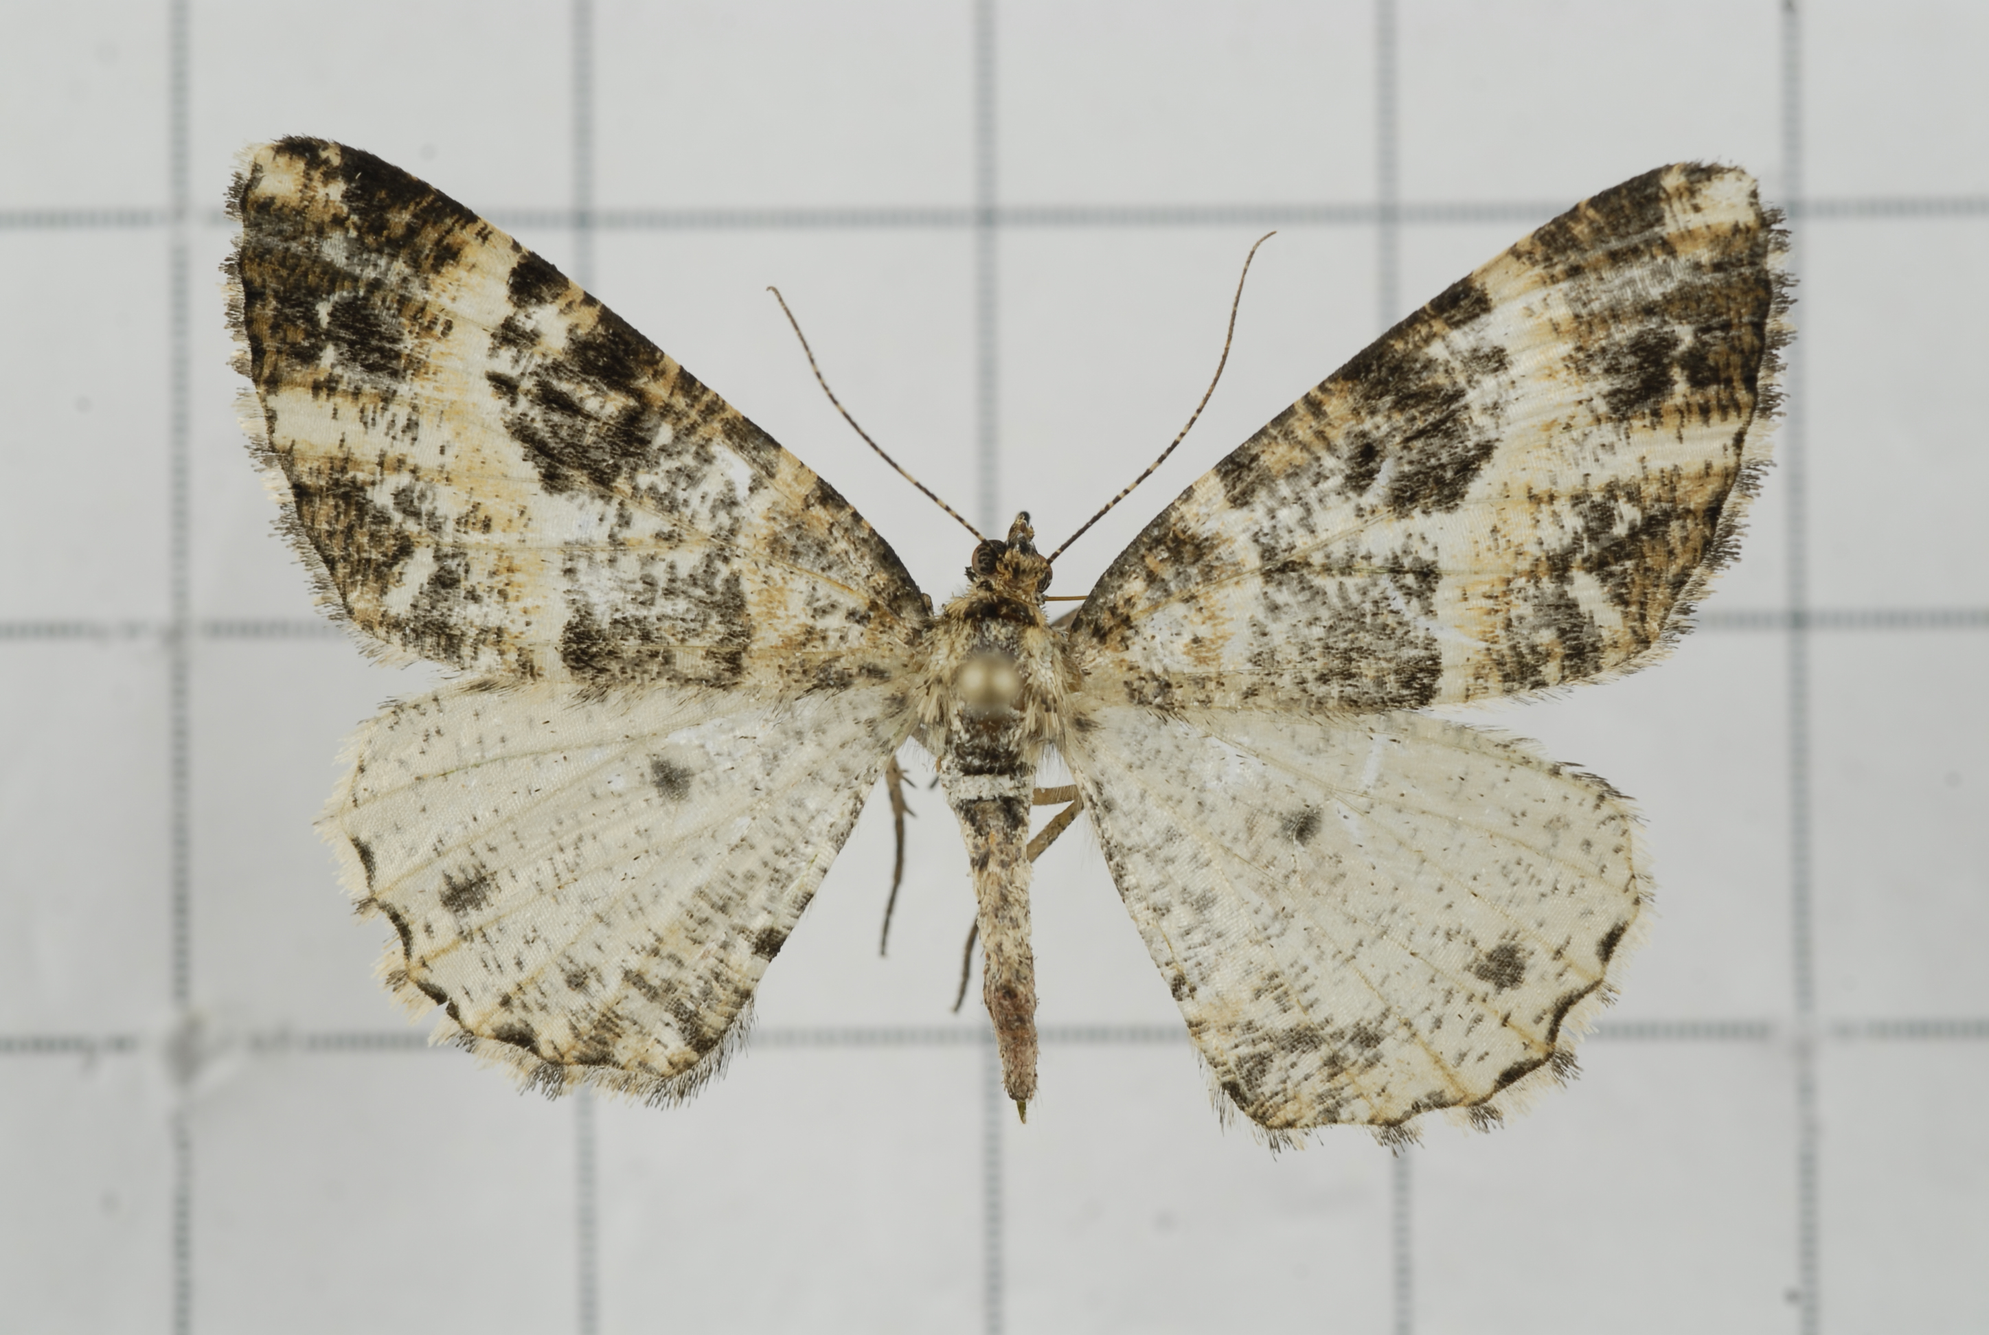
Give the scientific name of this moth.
Harutalcis fumigata
